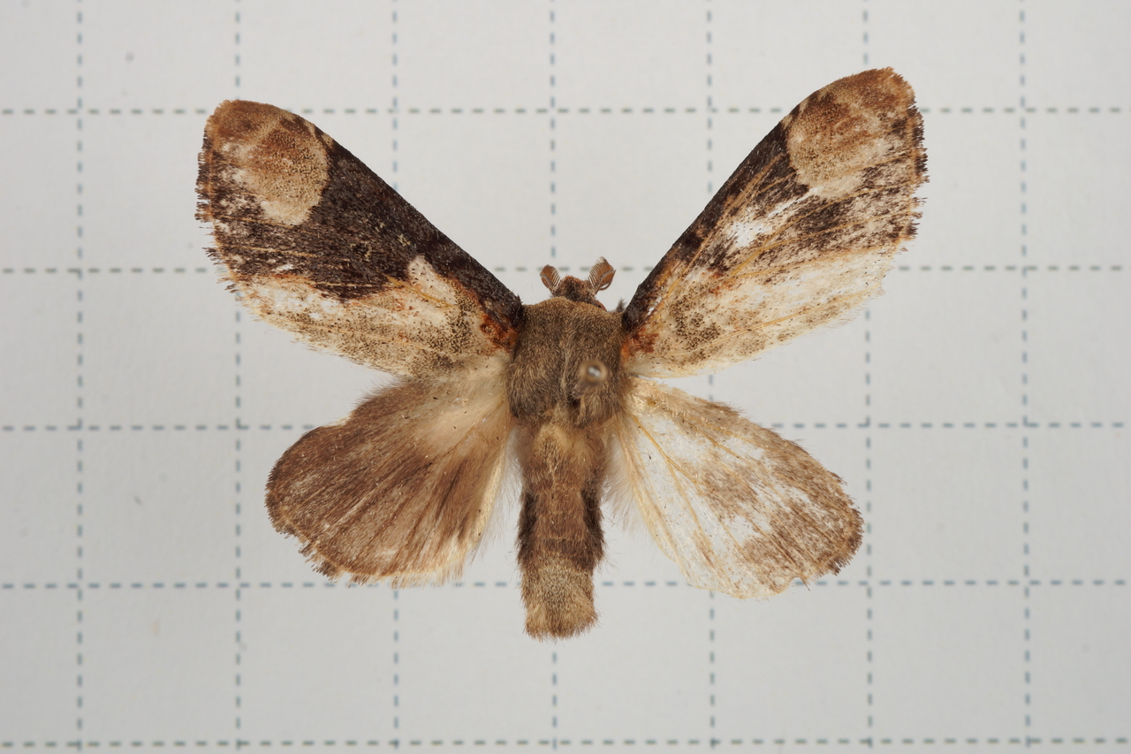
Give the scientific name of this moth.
Formofentonia orbifer rotundata
